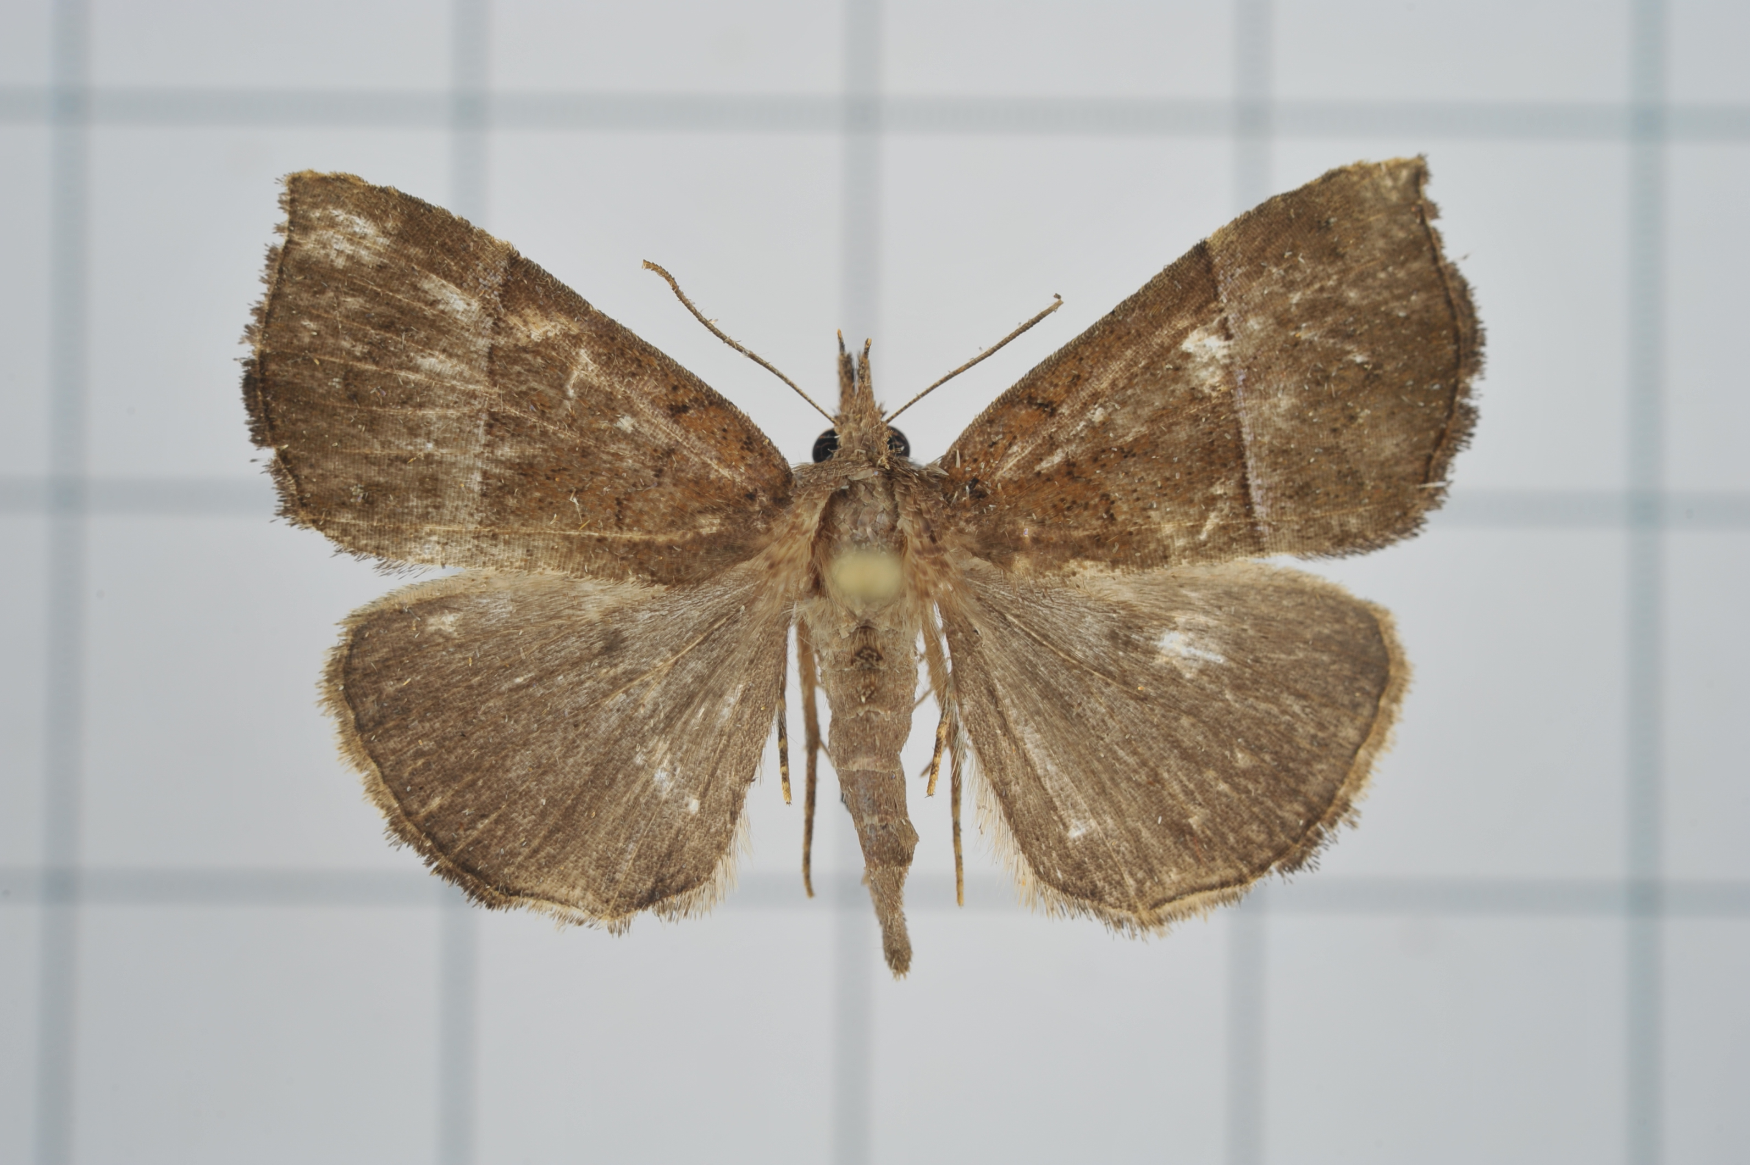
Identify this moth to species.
Hypena iconicalis
